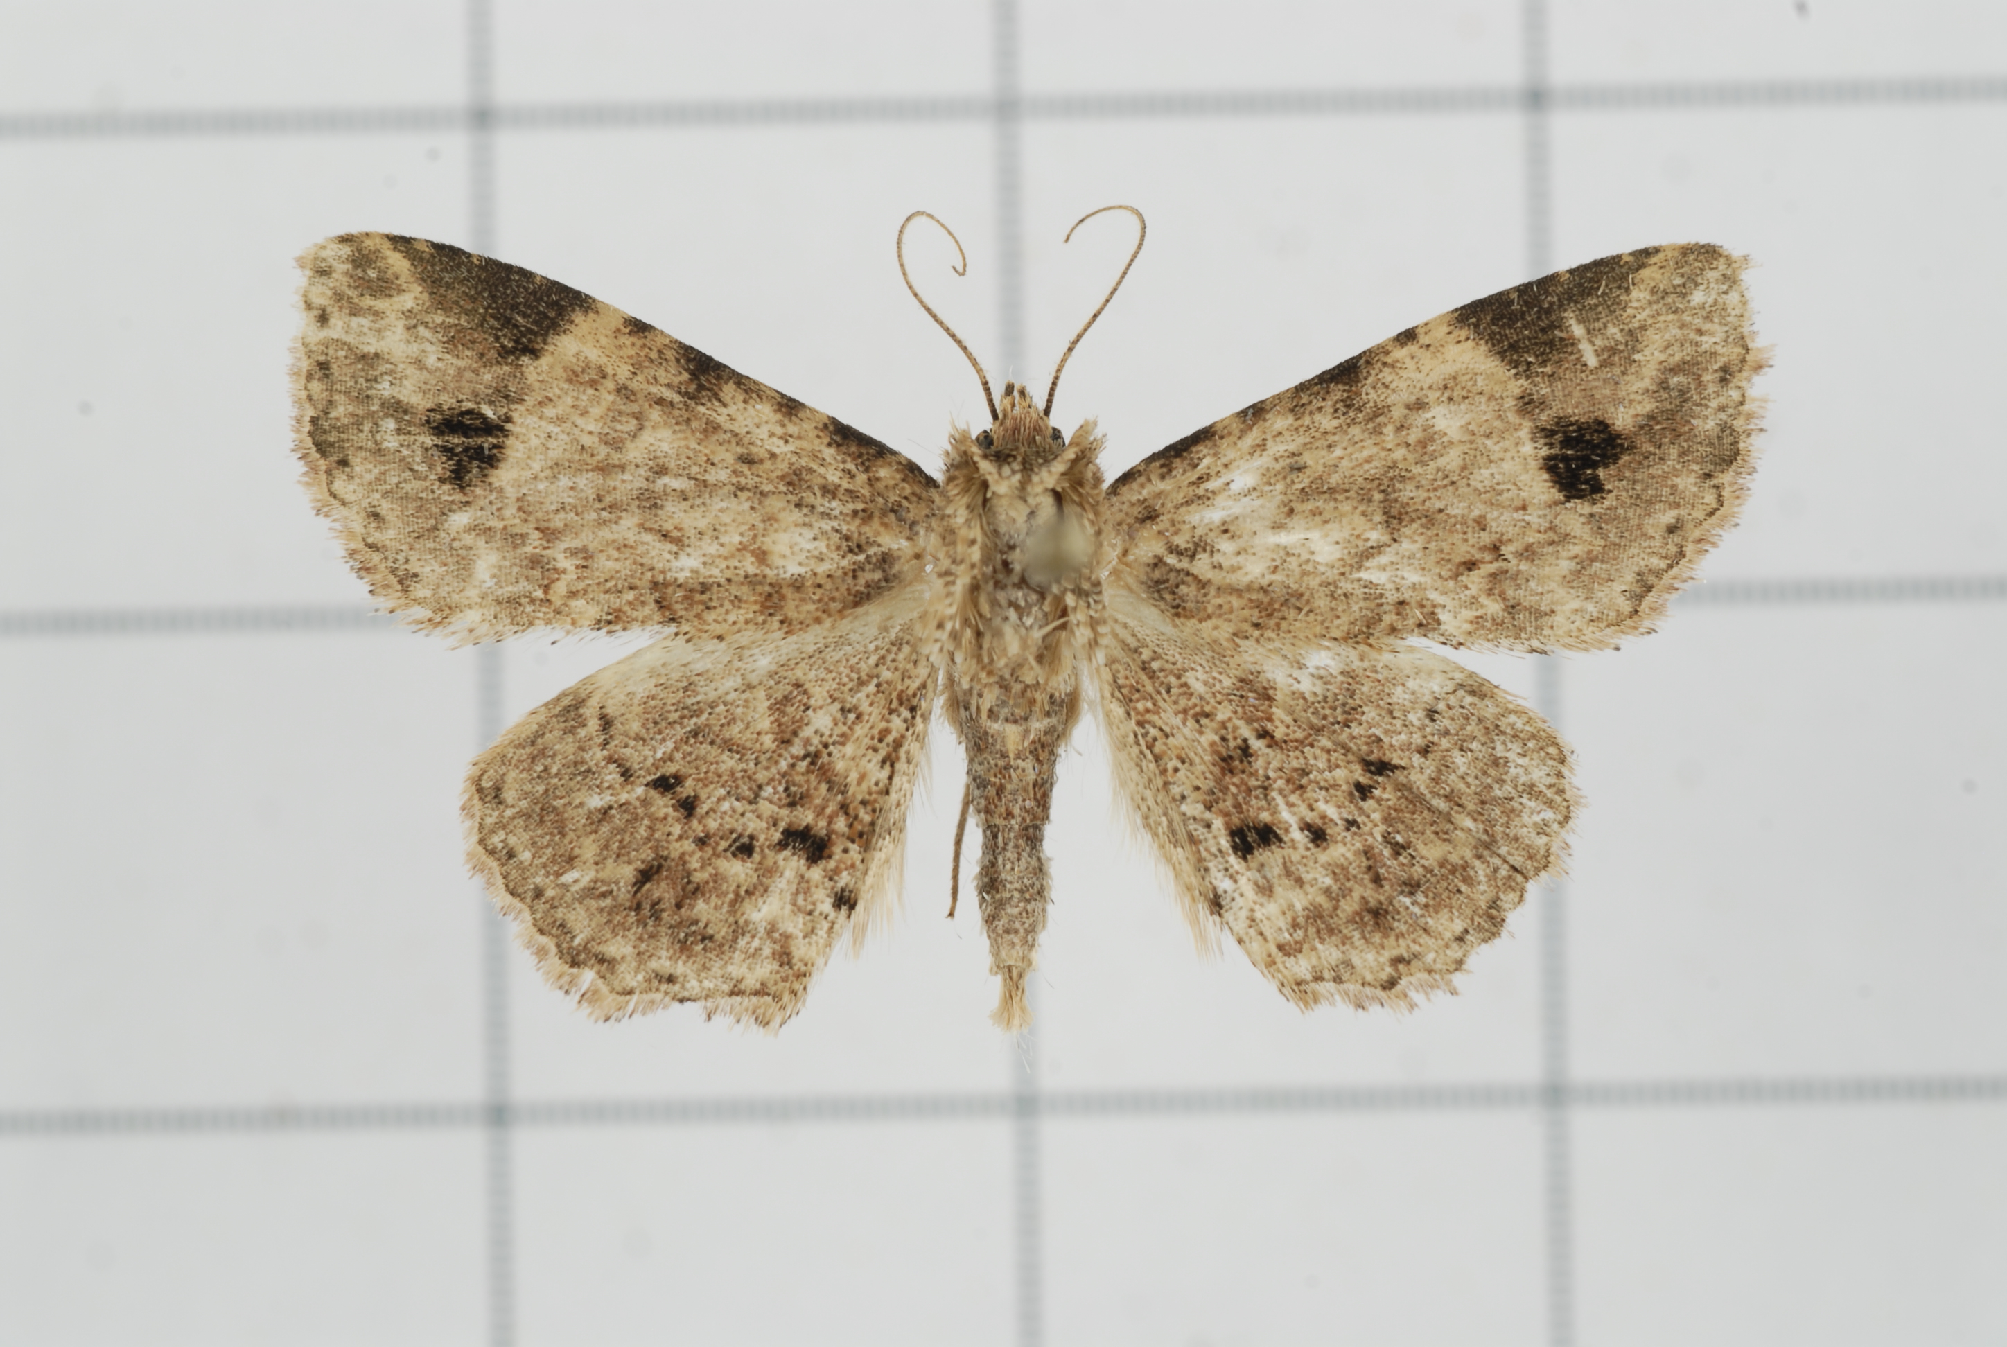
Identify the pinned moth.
Panilla dispila
